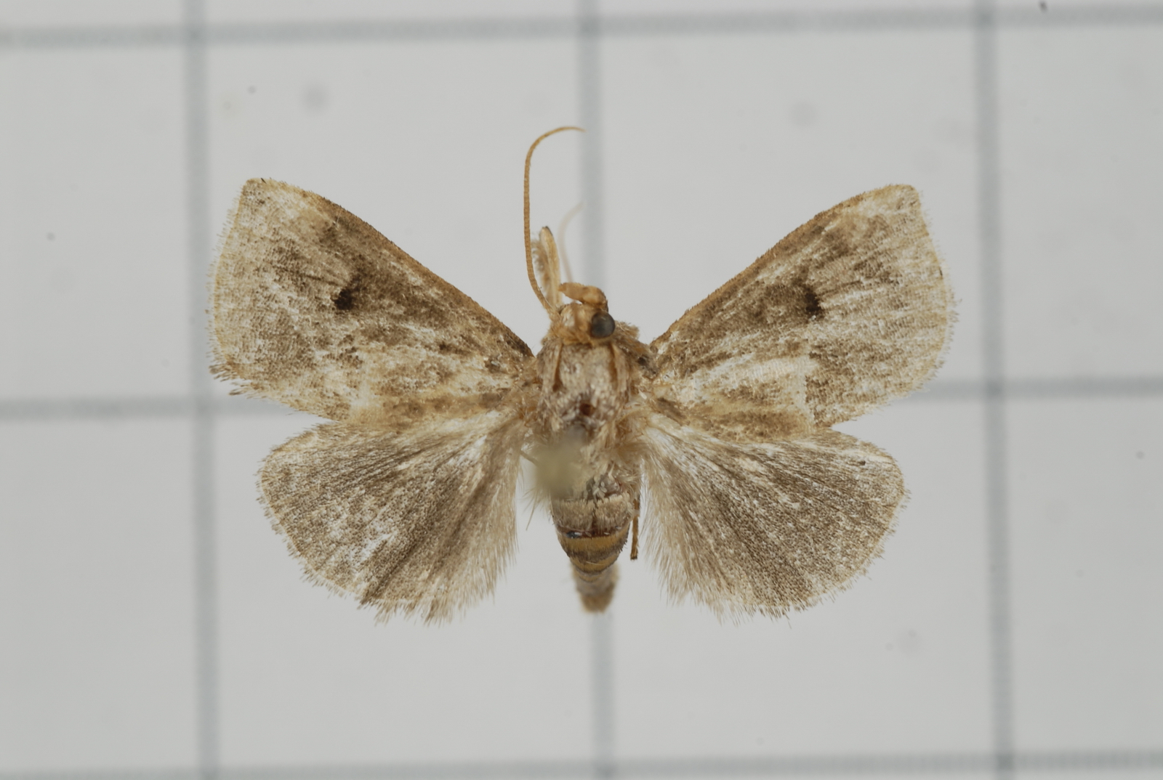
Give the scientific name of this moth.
Orthocraspeda furva
